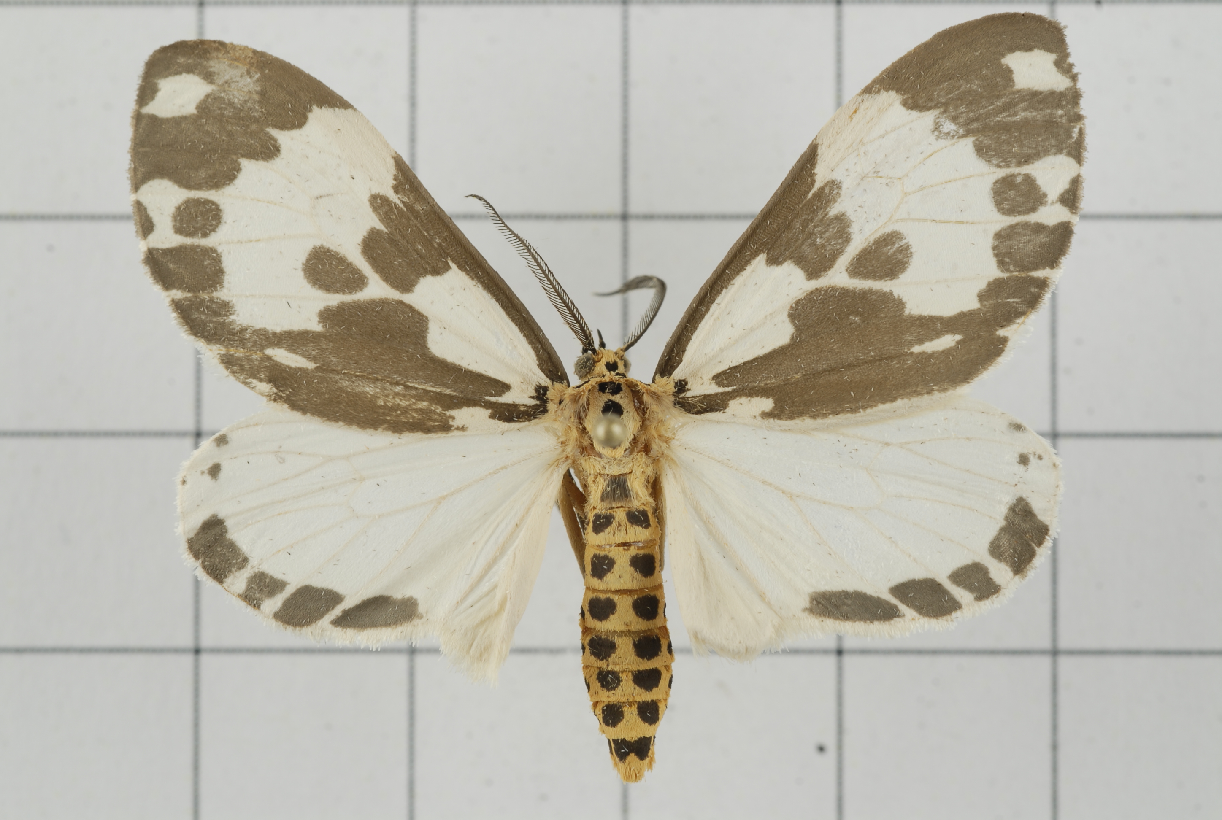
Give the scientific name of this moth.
Nyctemera carissima formosana
